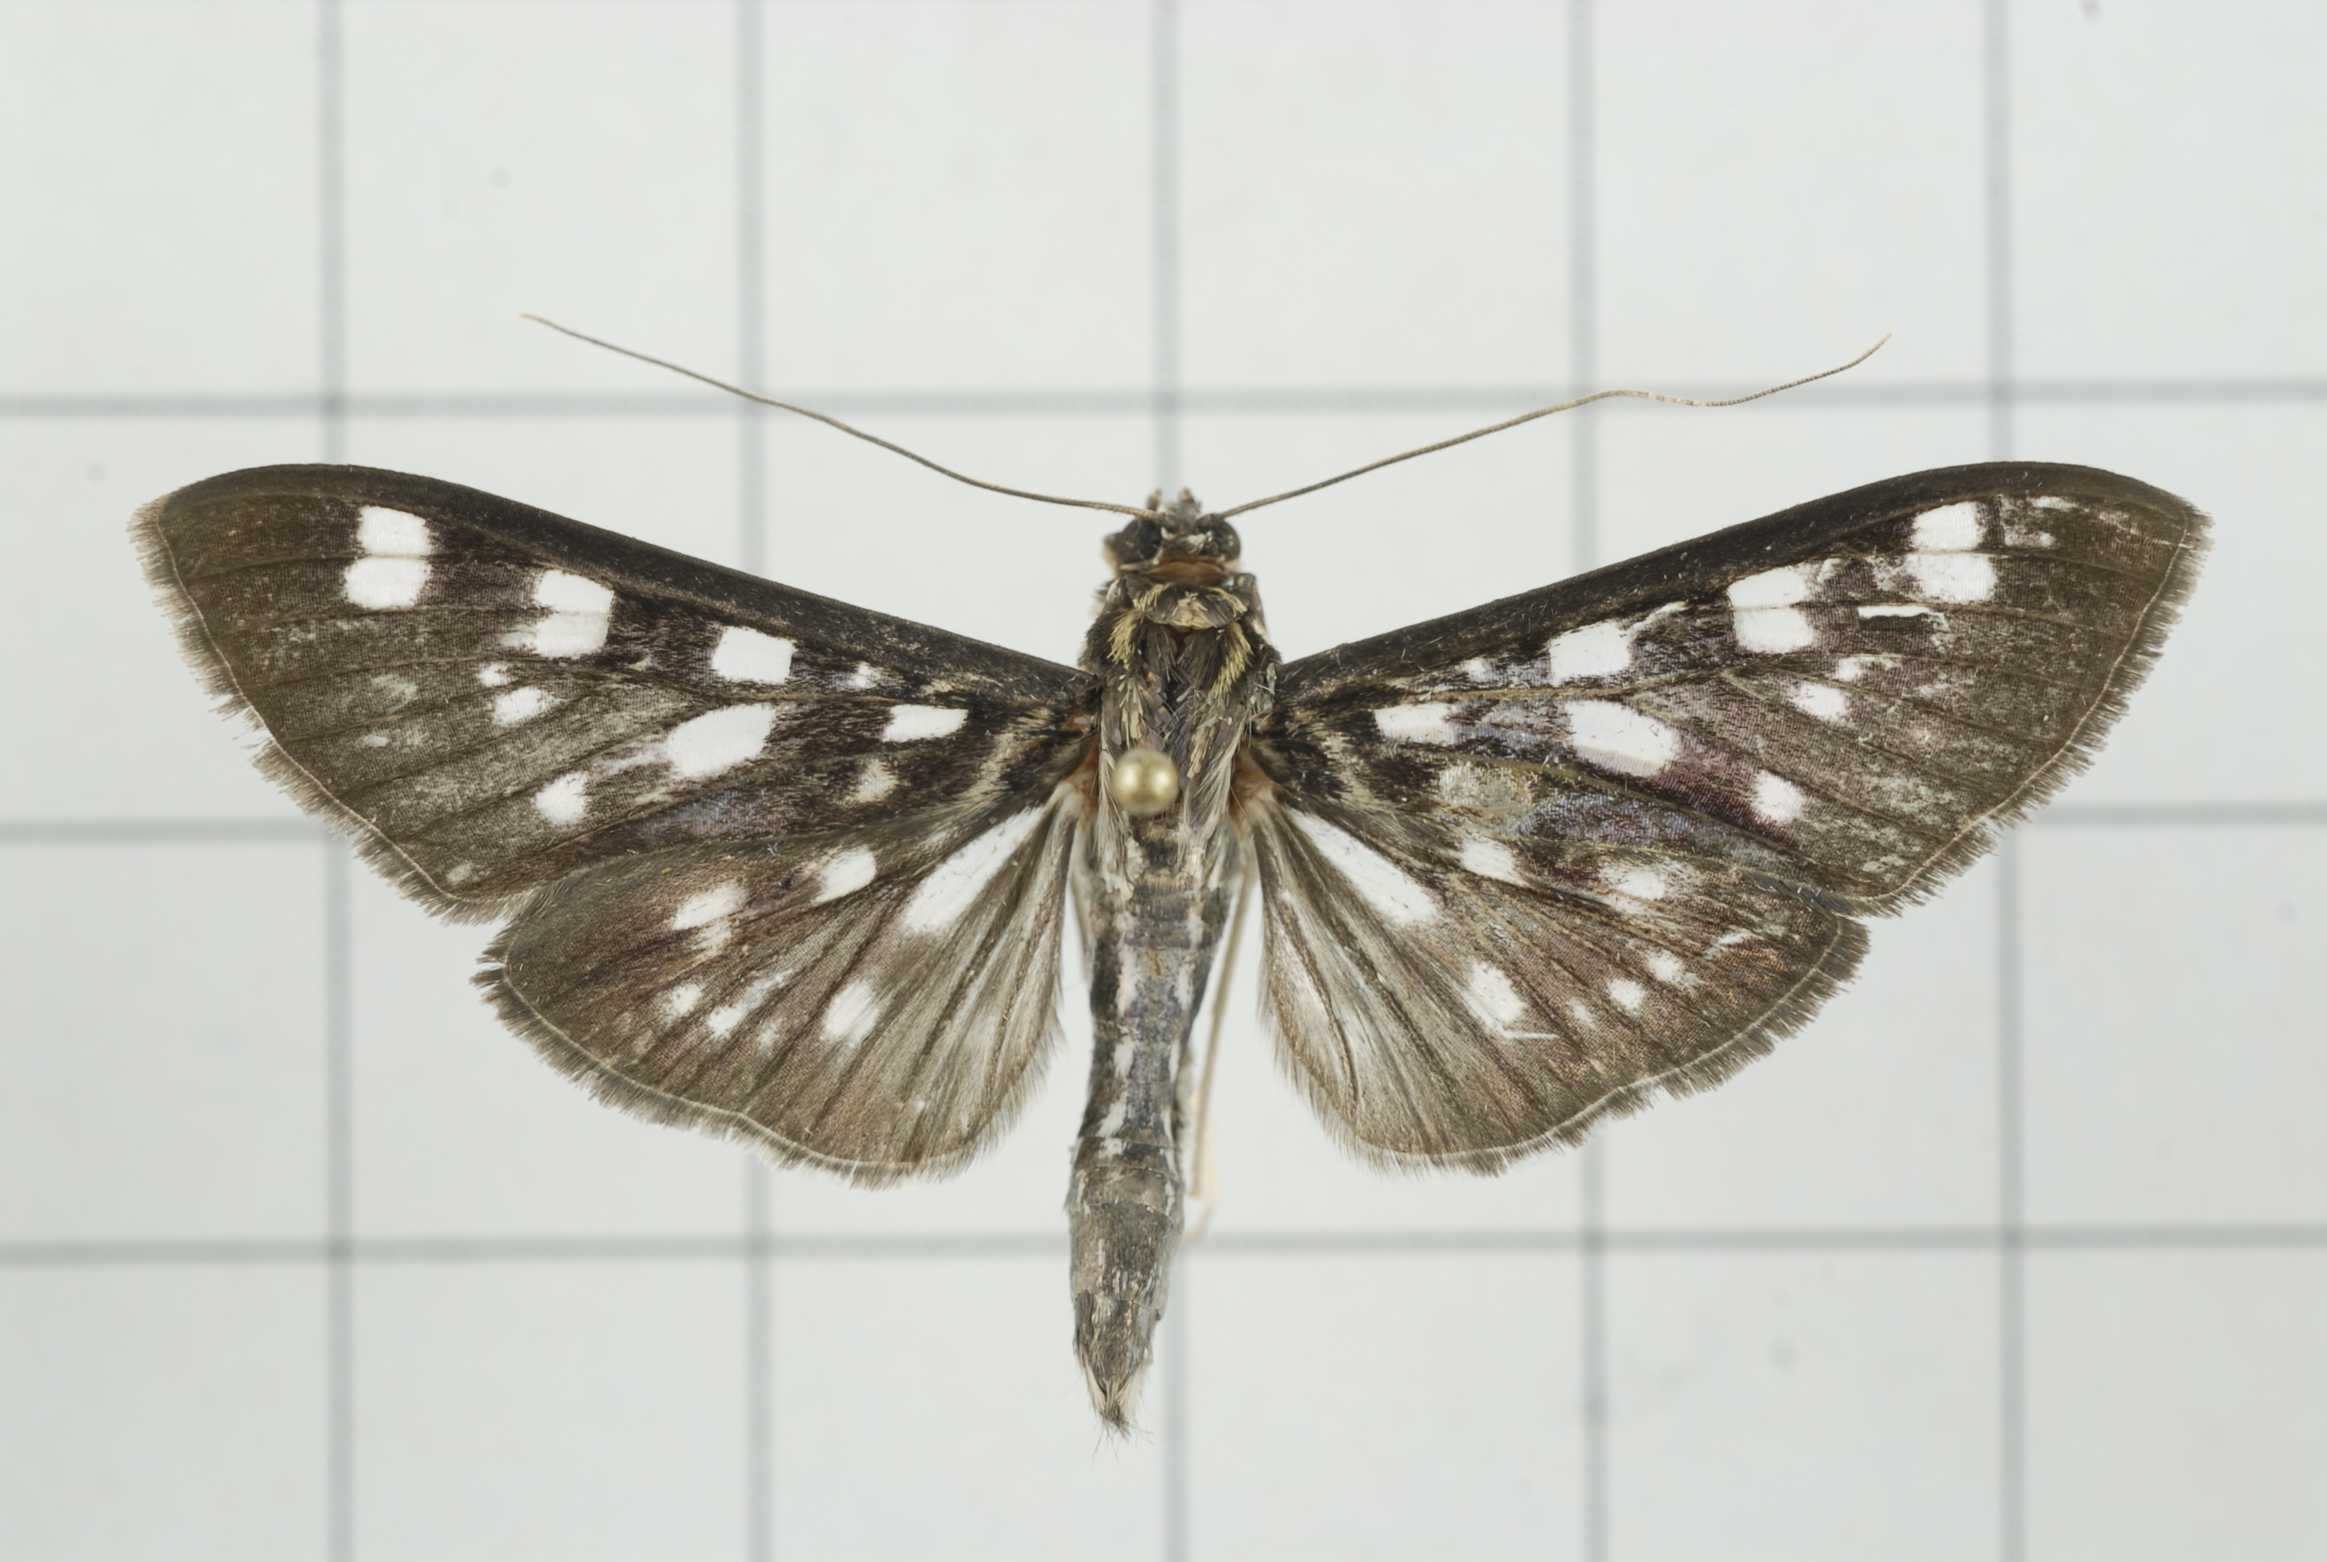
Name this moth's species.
Pygospila tyres
